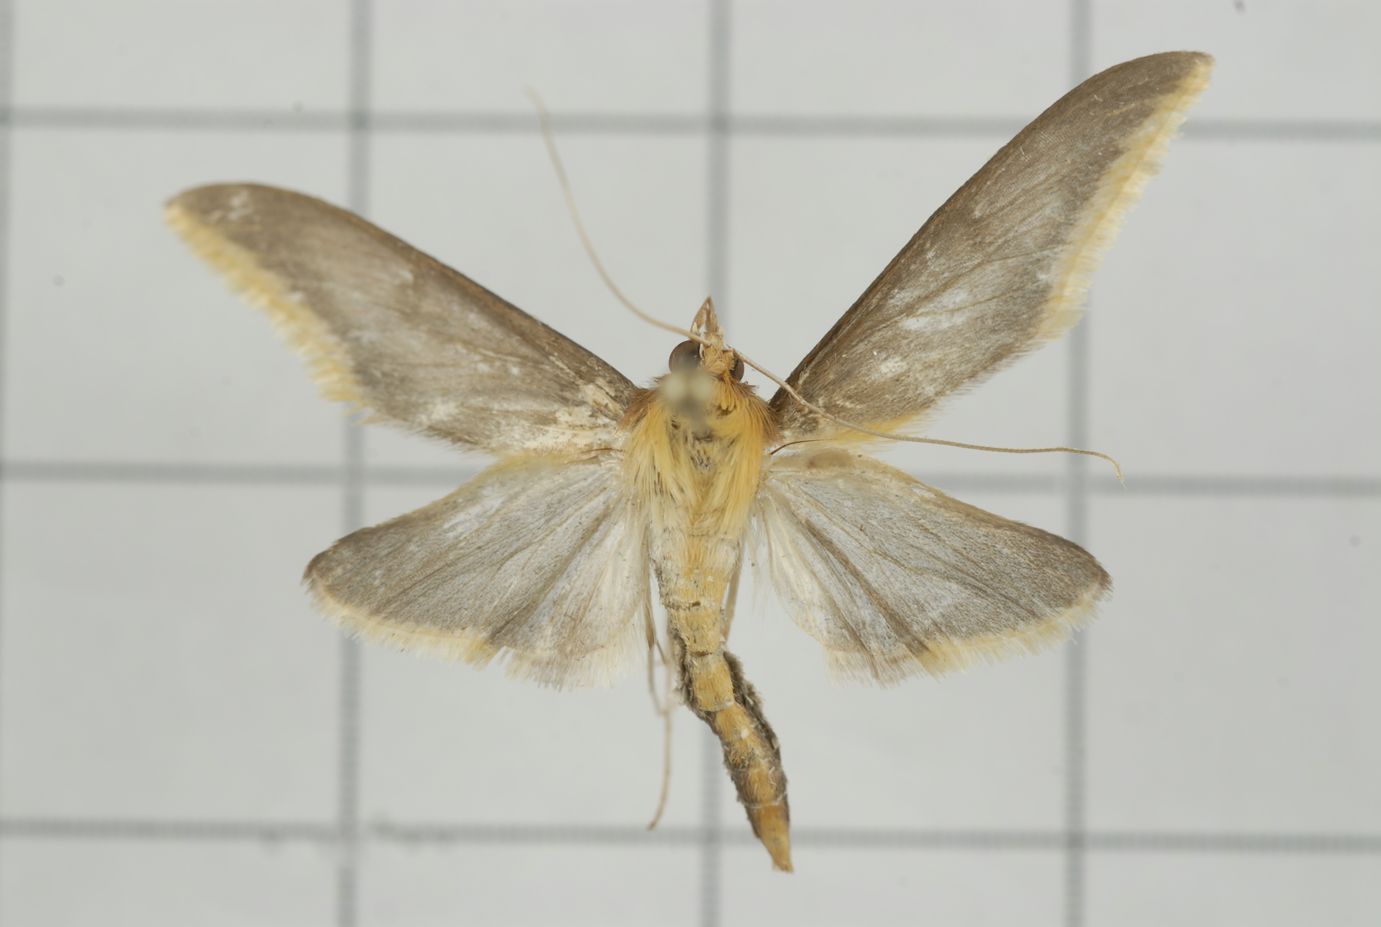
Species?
Circobotys aurealis
